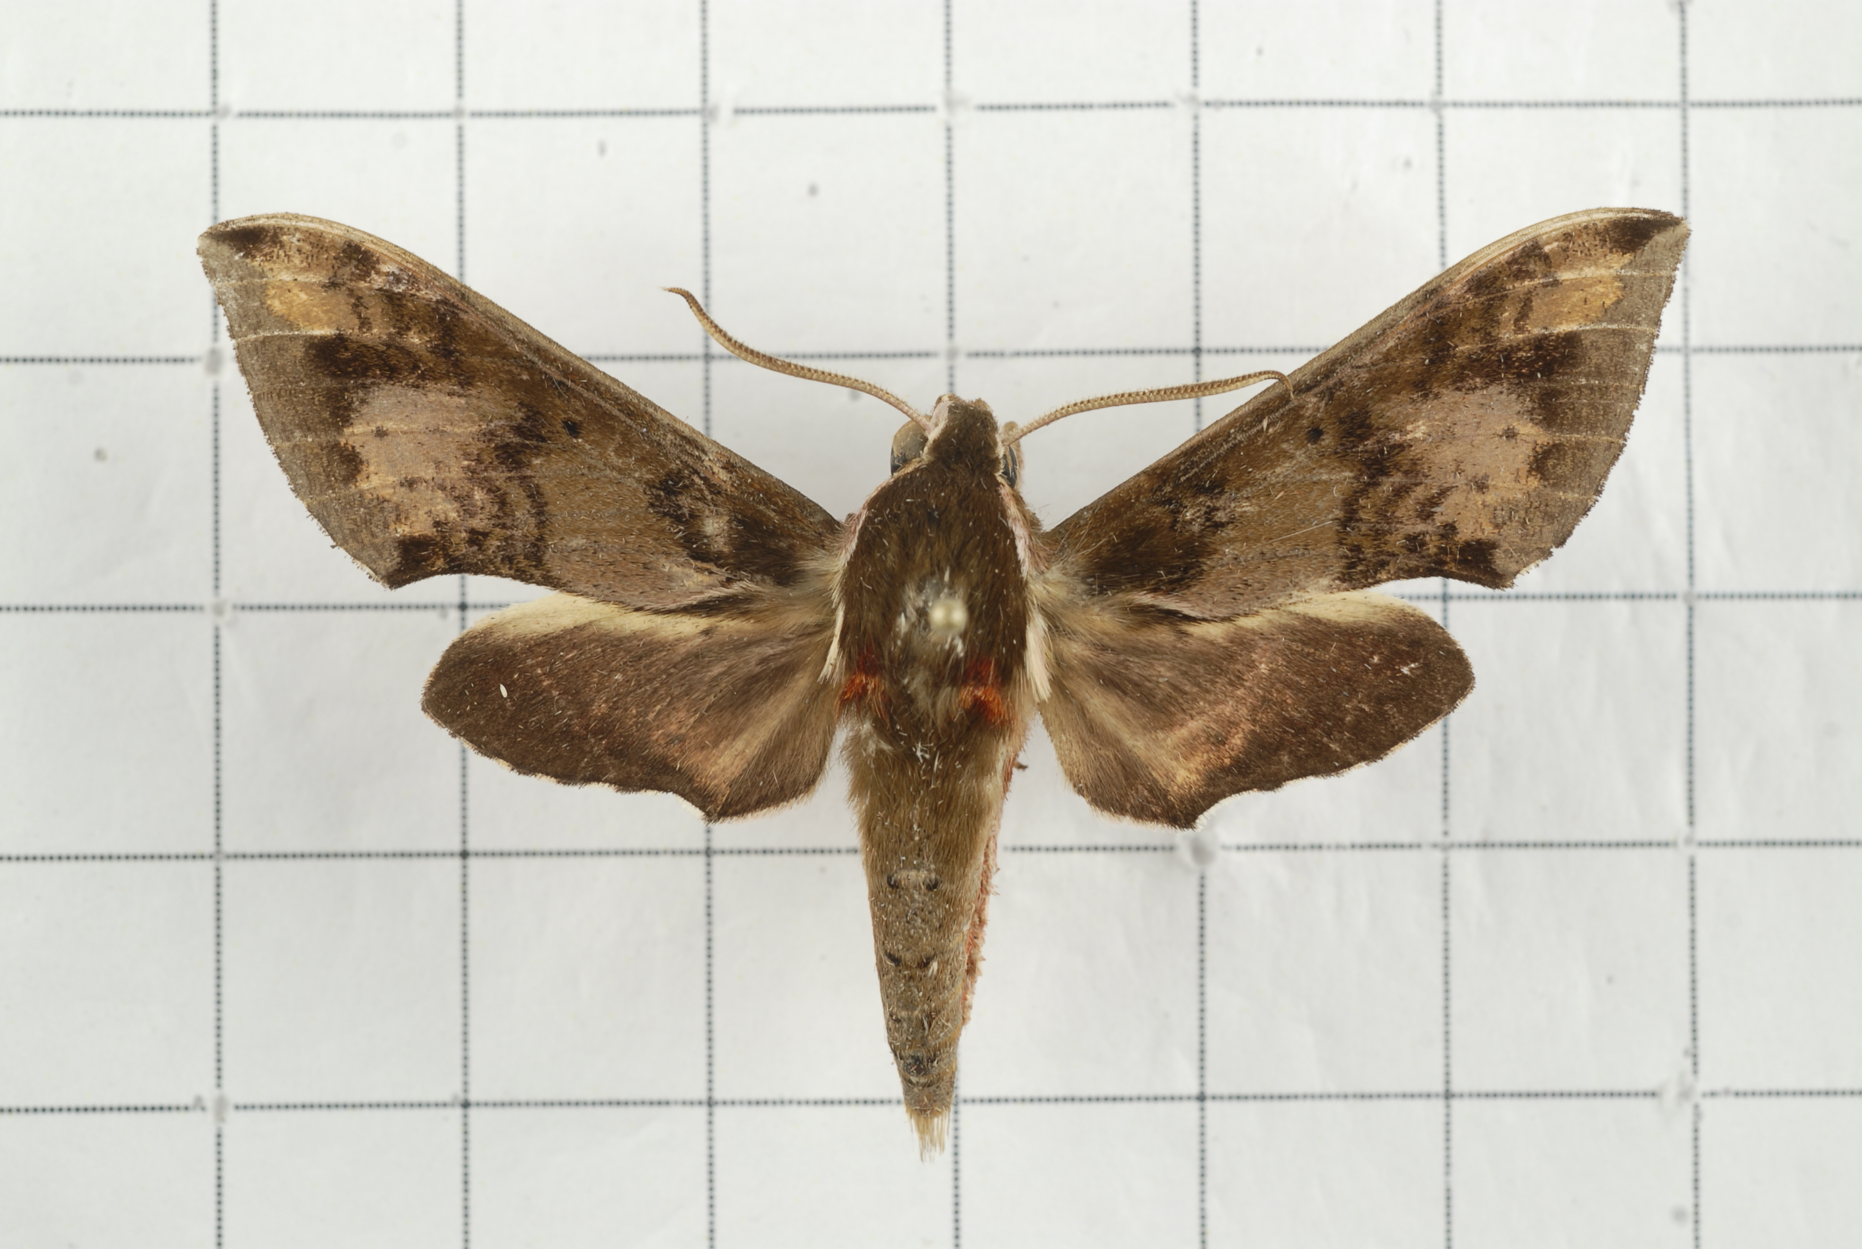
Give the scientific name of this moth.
Rhagastis binoculata
